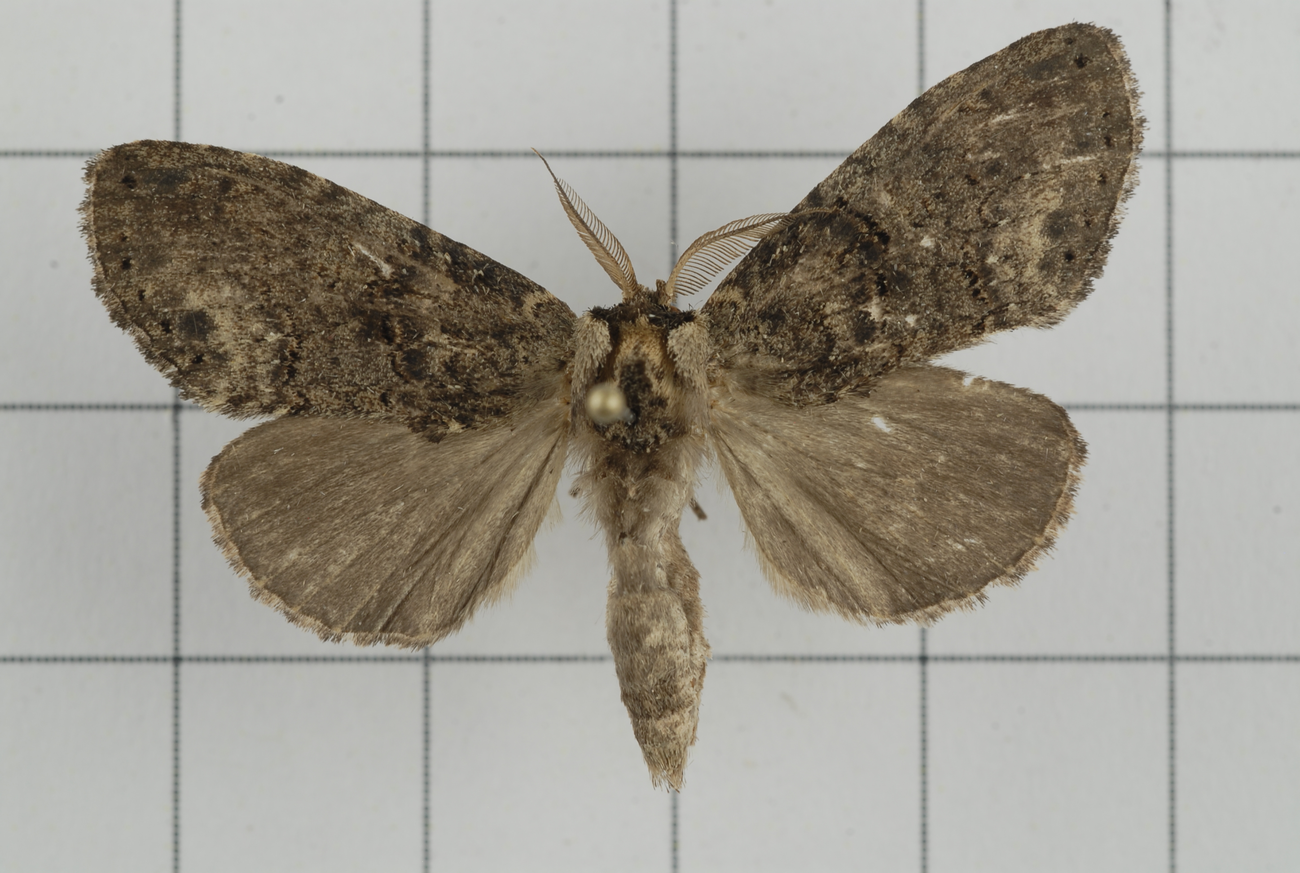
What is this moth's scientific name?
Higena trichosticha
